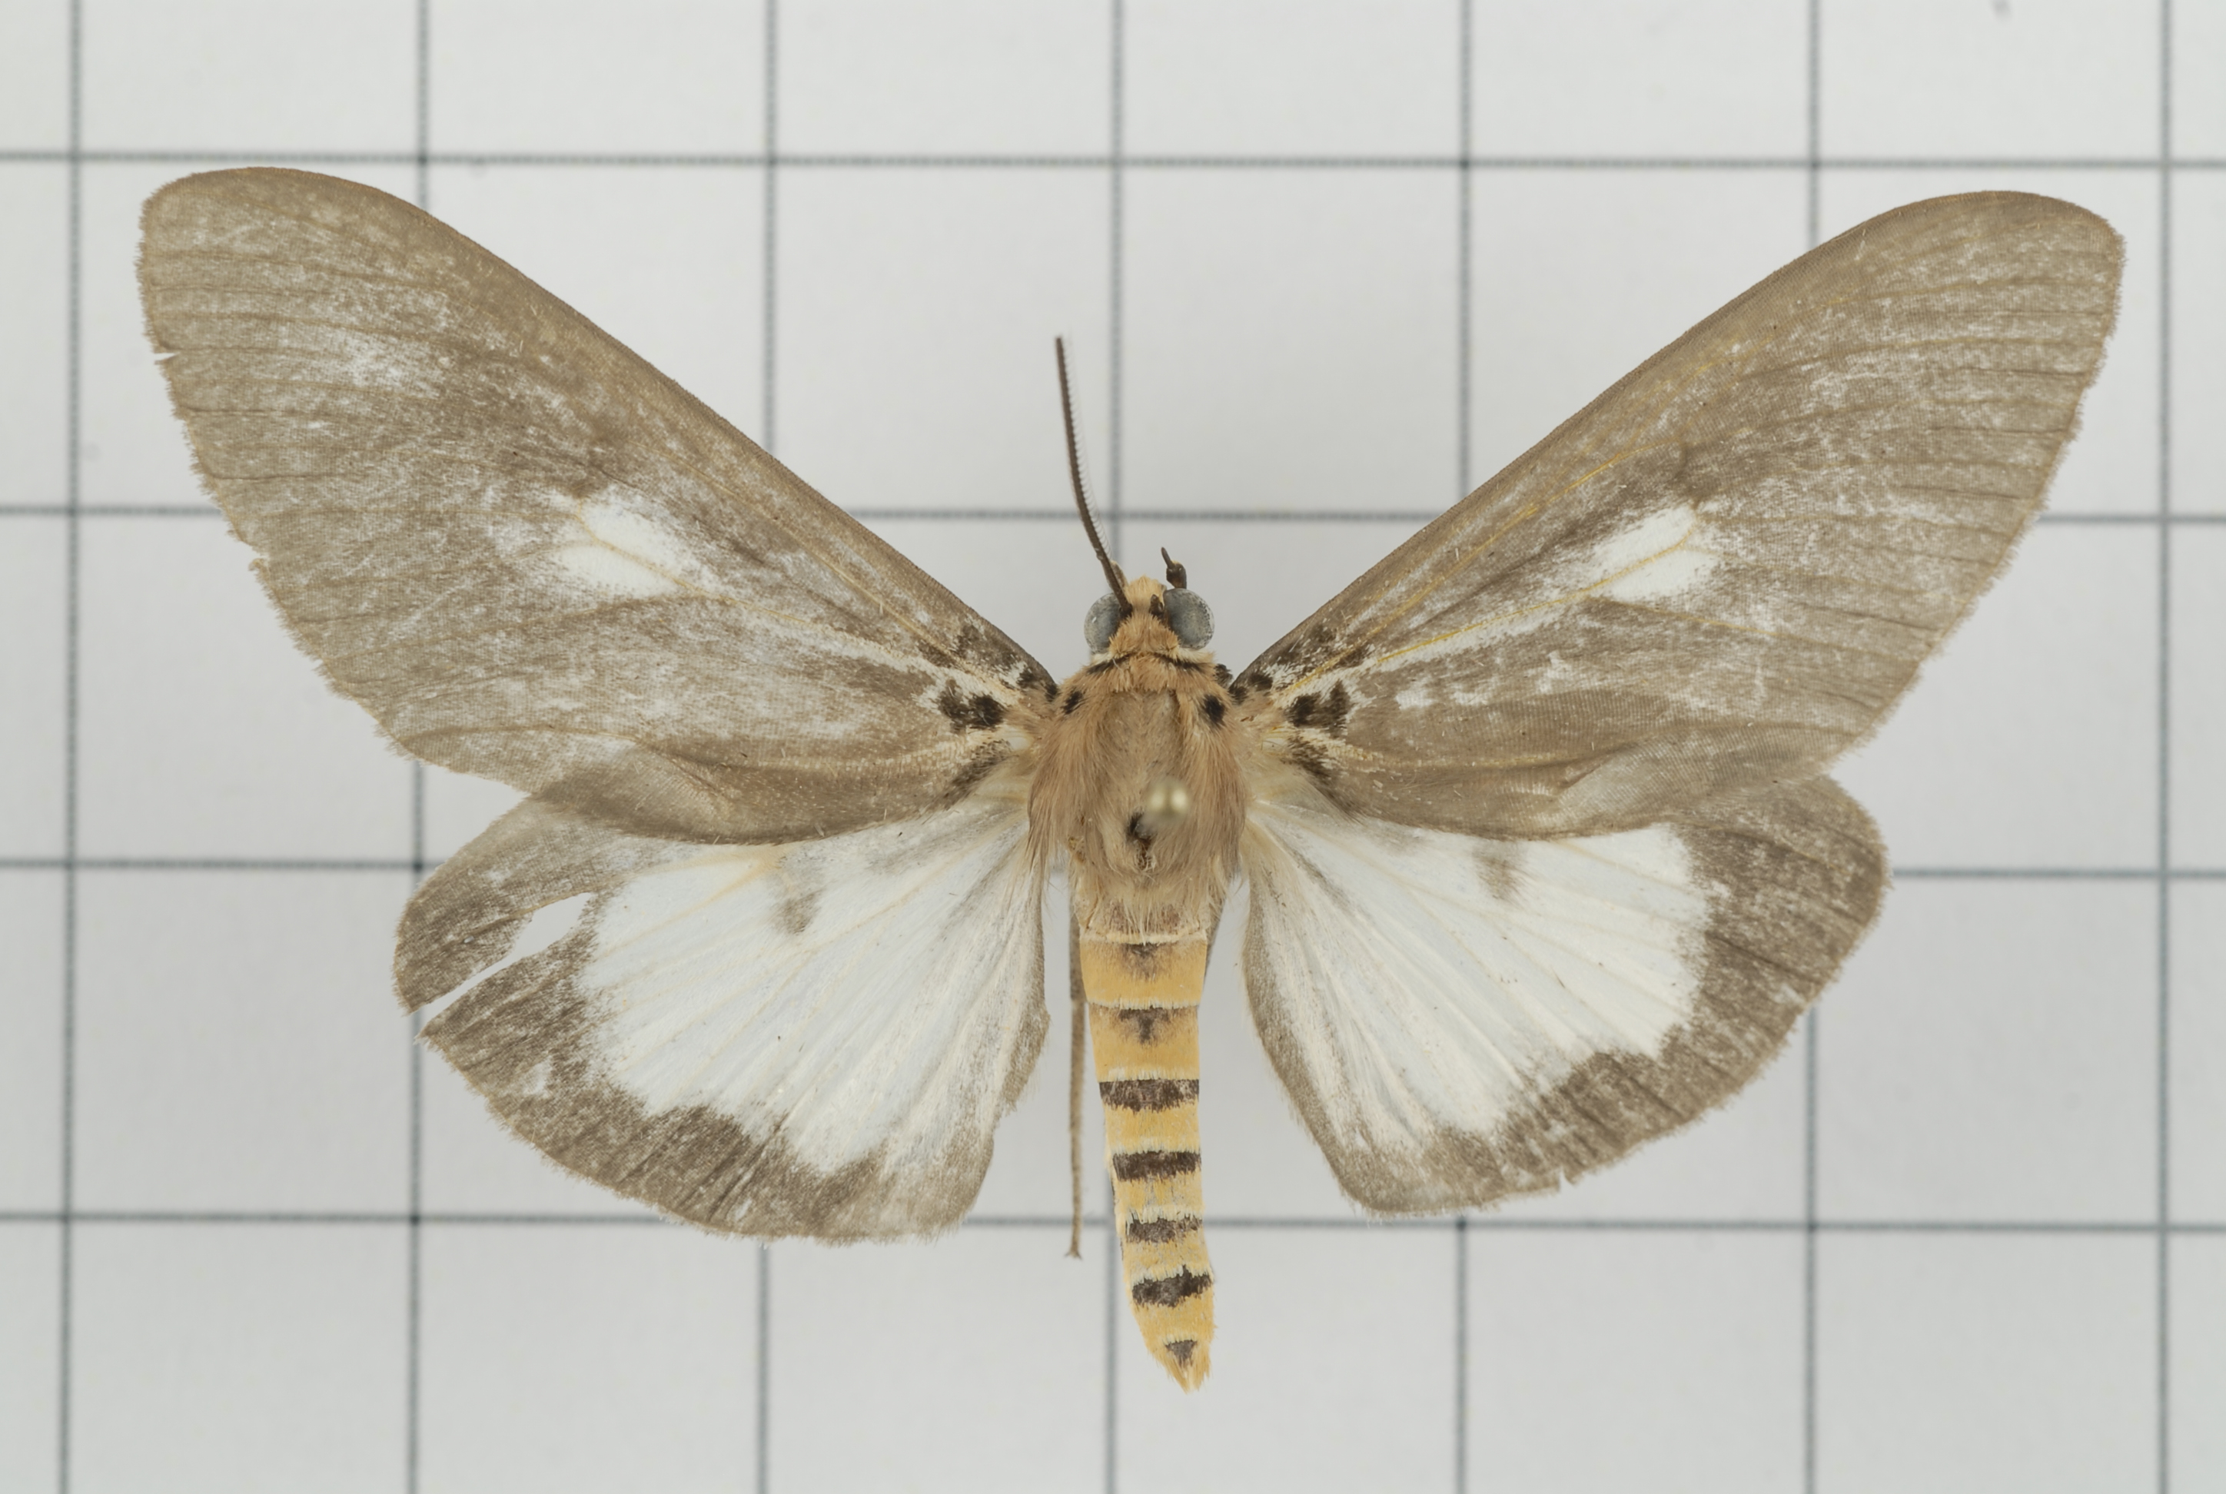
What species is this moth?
Asota heliconia zebrina
